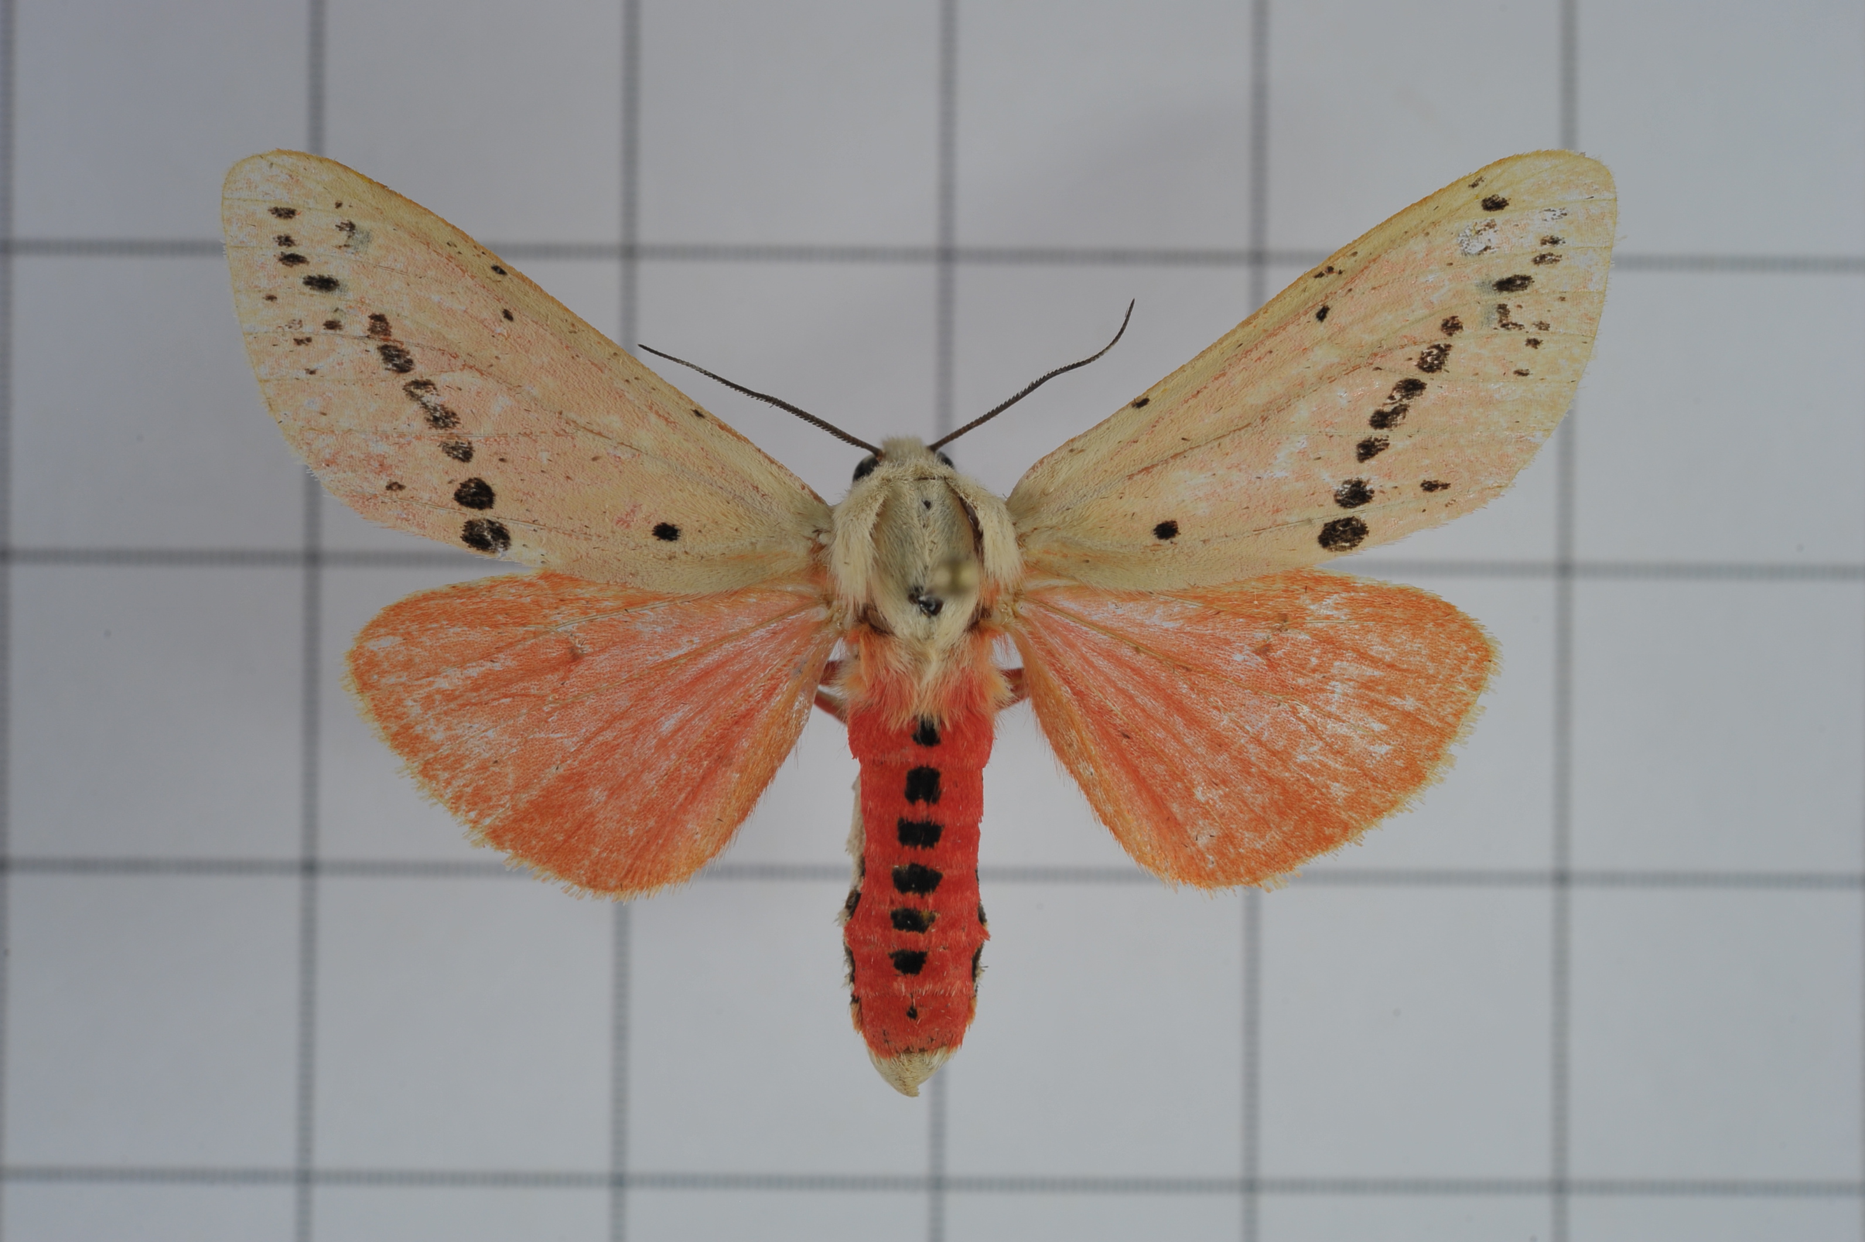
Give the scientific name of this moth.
Spilarctia subcarnea
